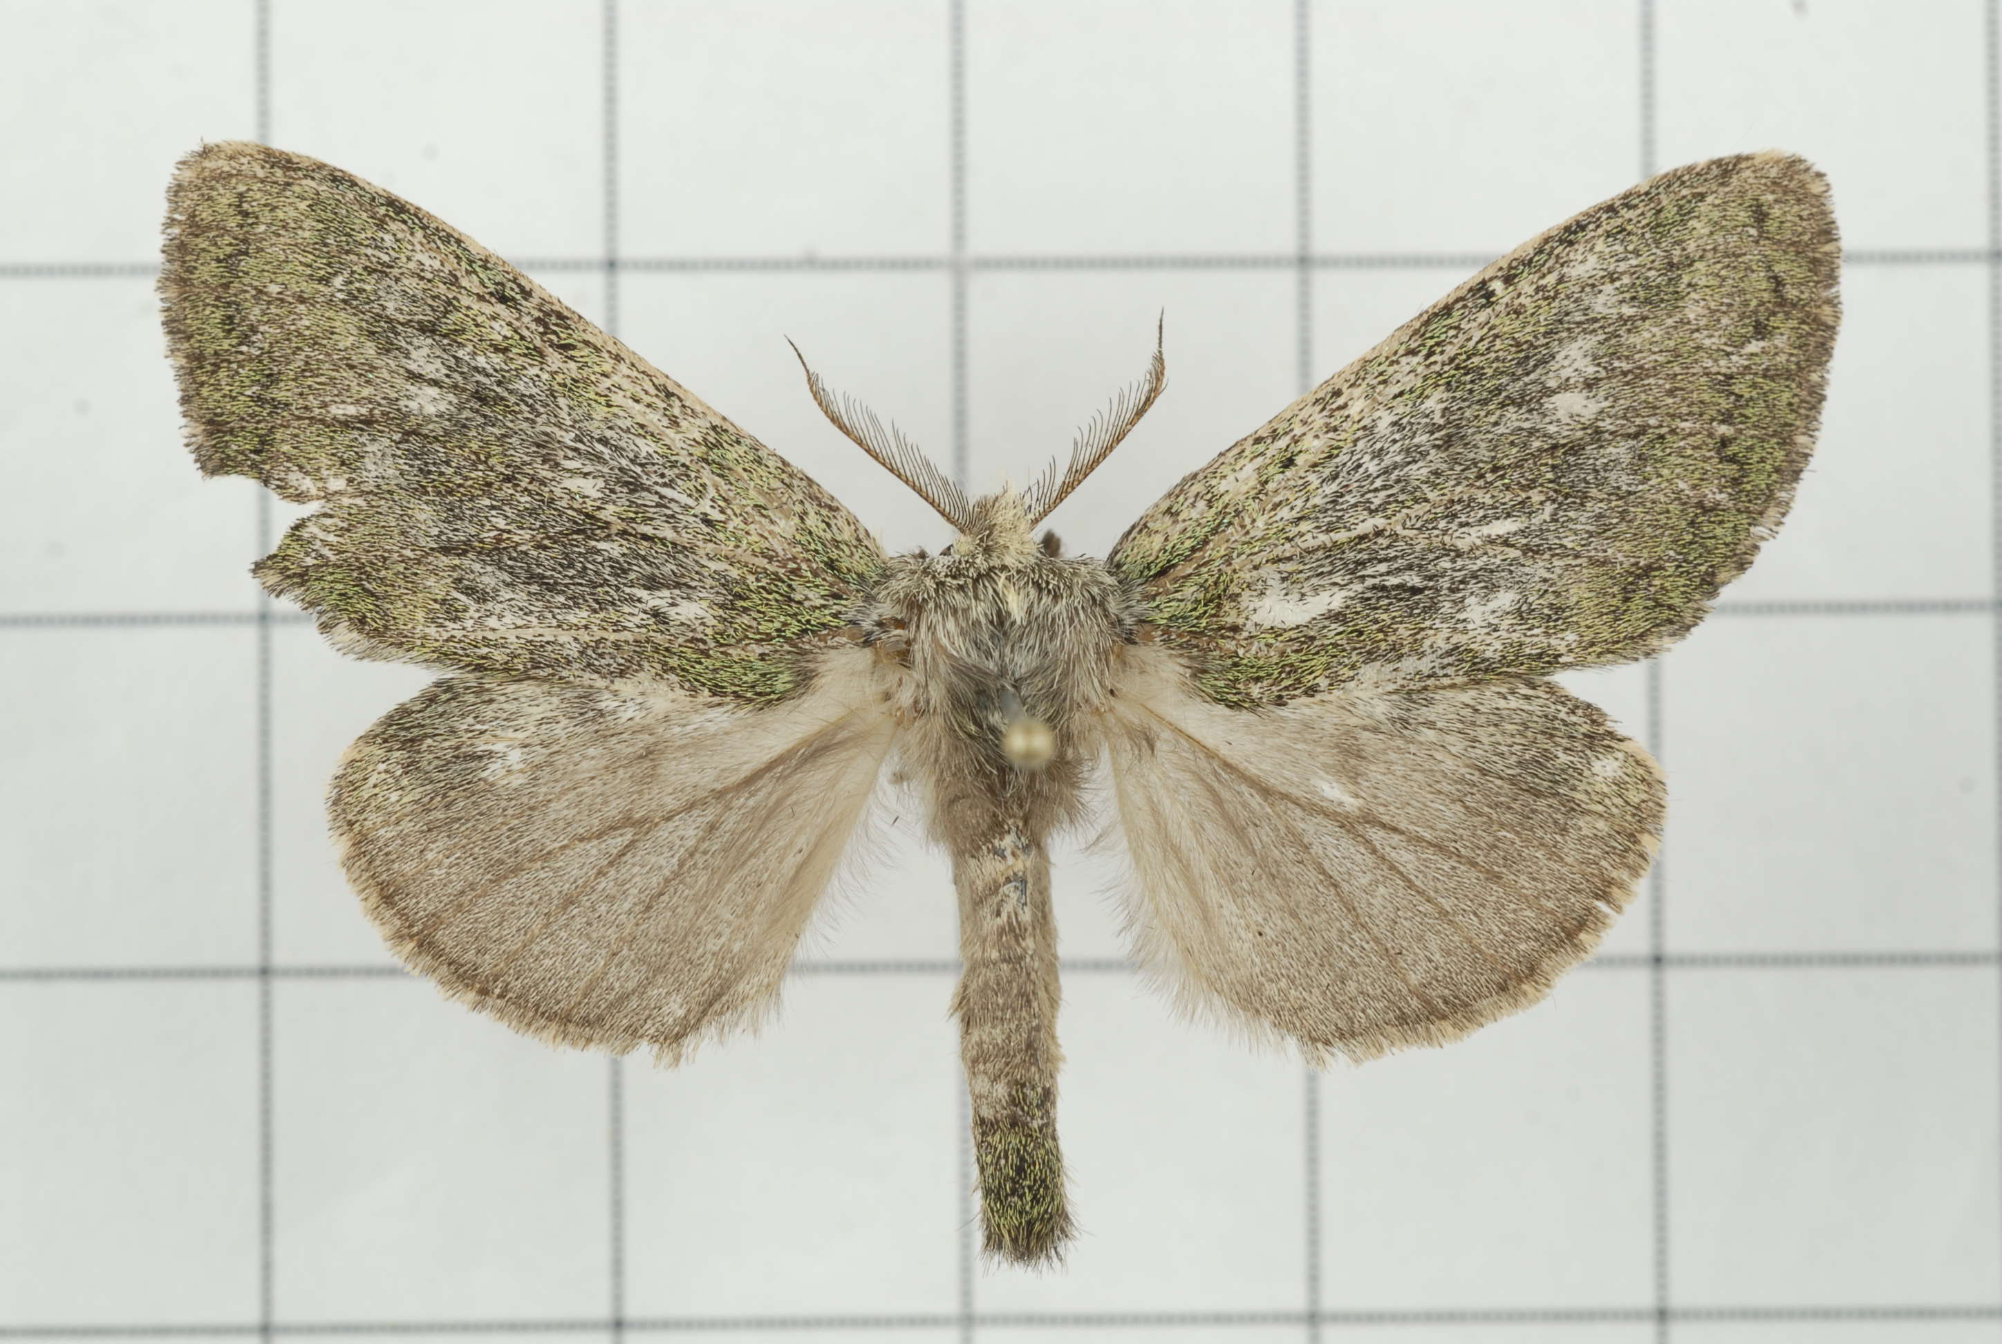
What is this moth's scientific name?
Syntypistis viridipicta
